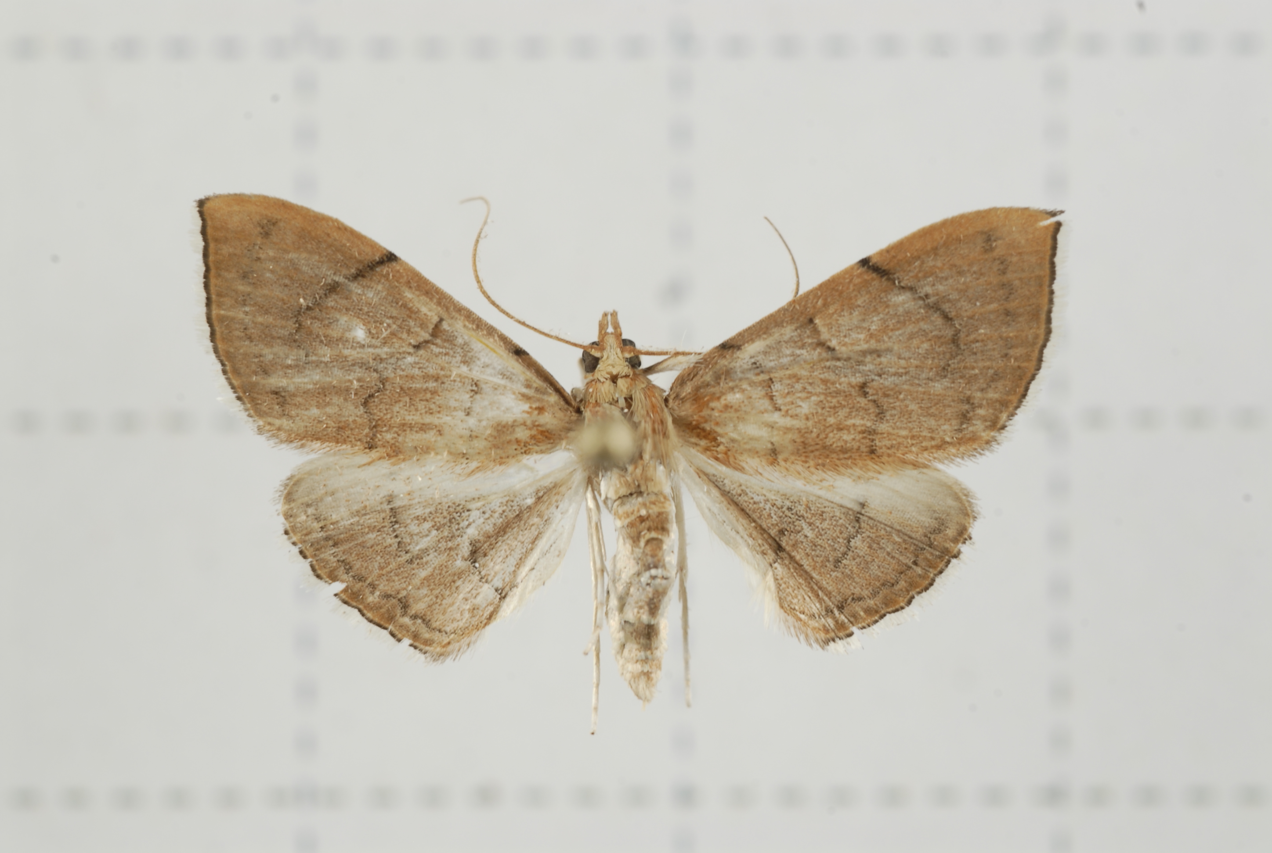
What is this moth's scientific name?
Hyalobathra coenostolalis
